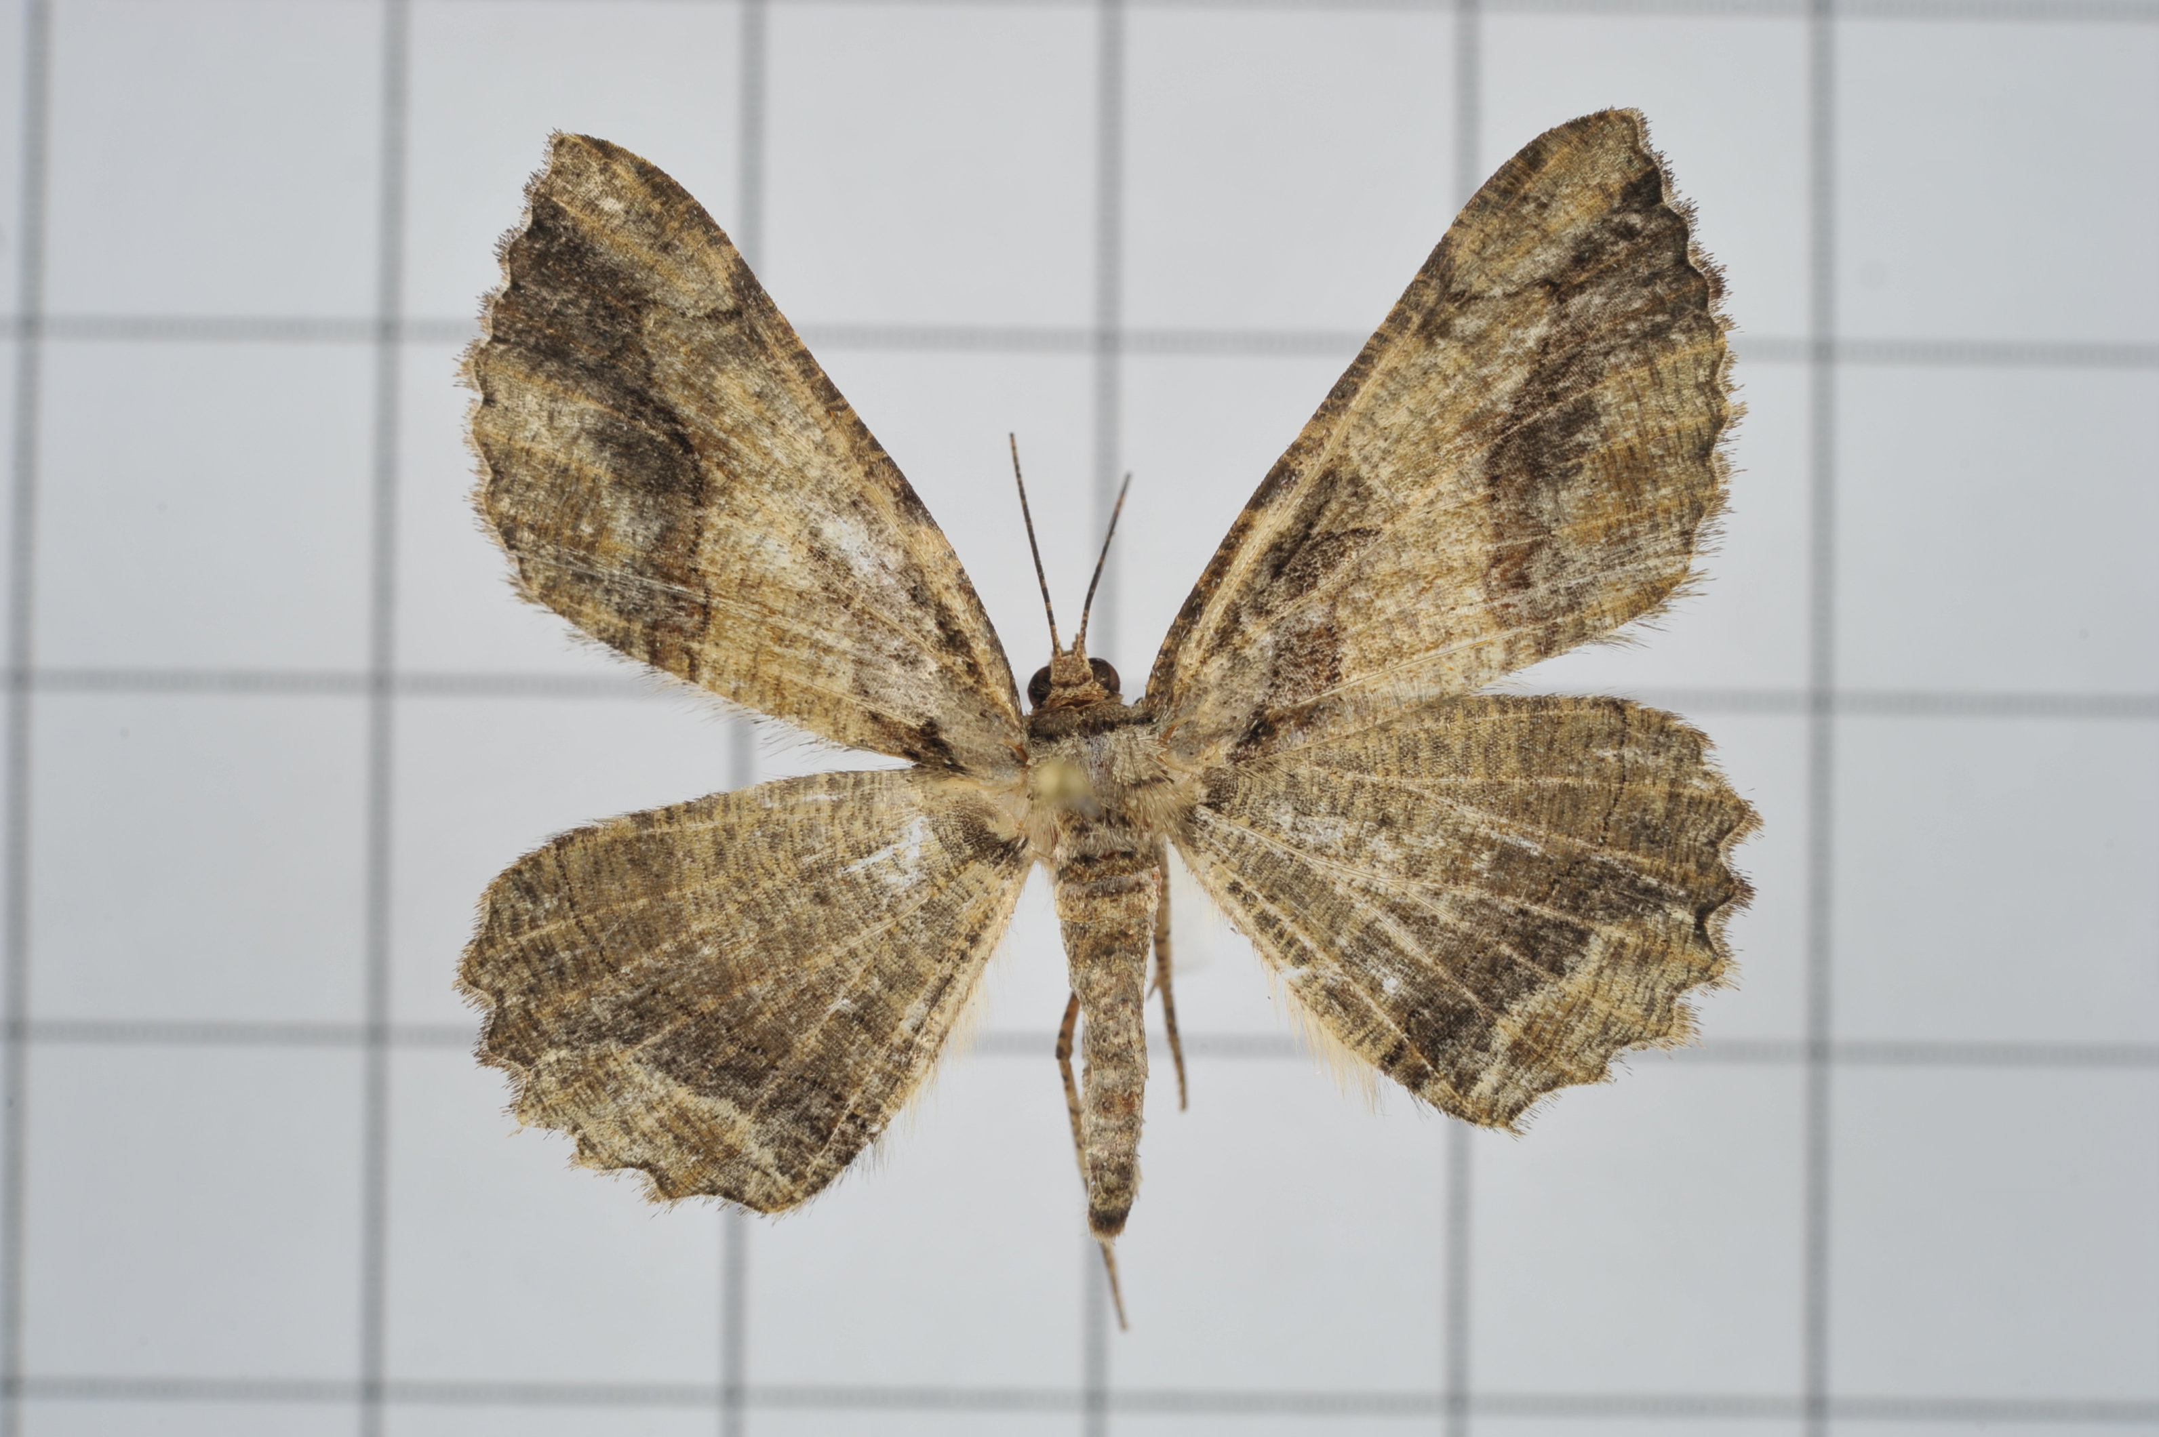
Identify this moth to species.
Menophra anaplagiata
